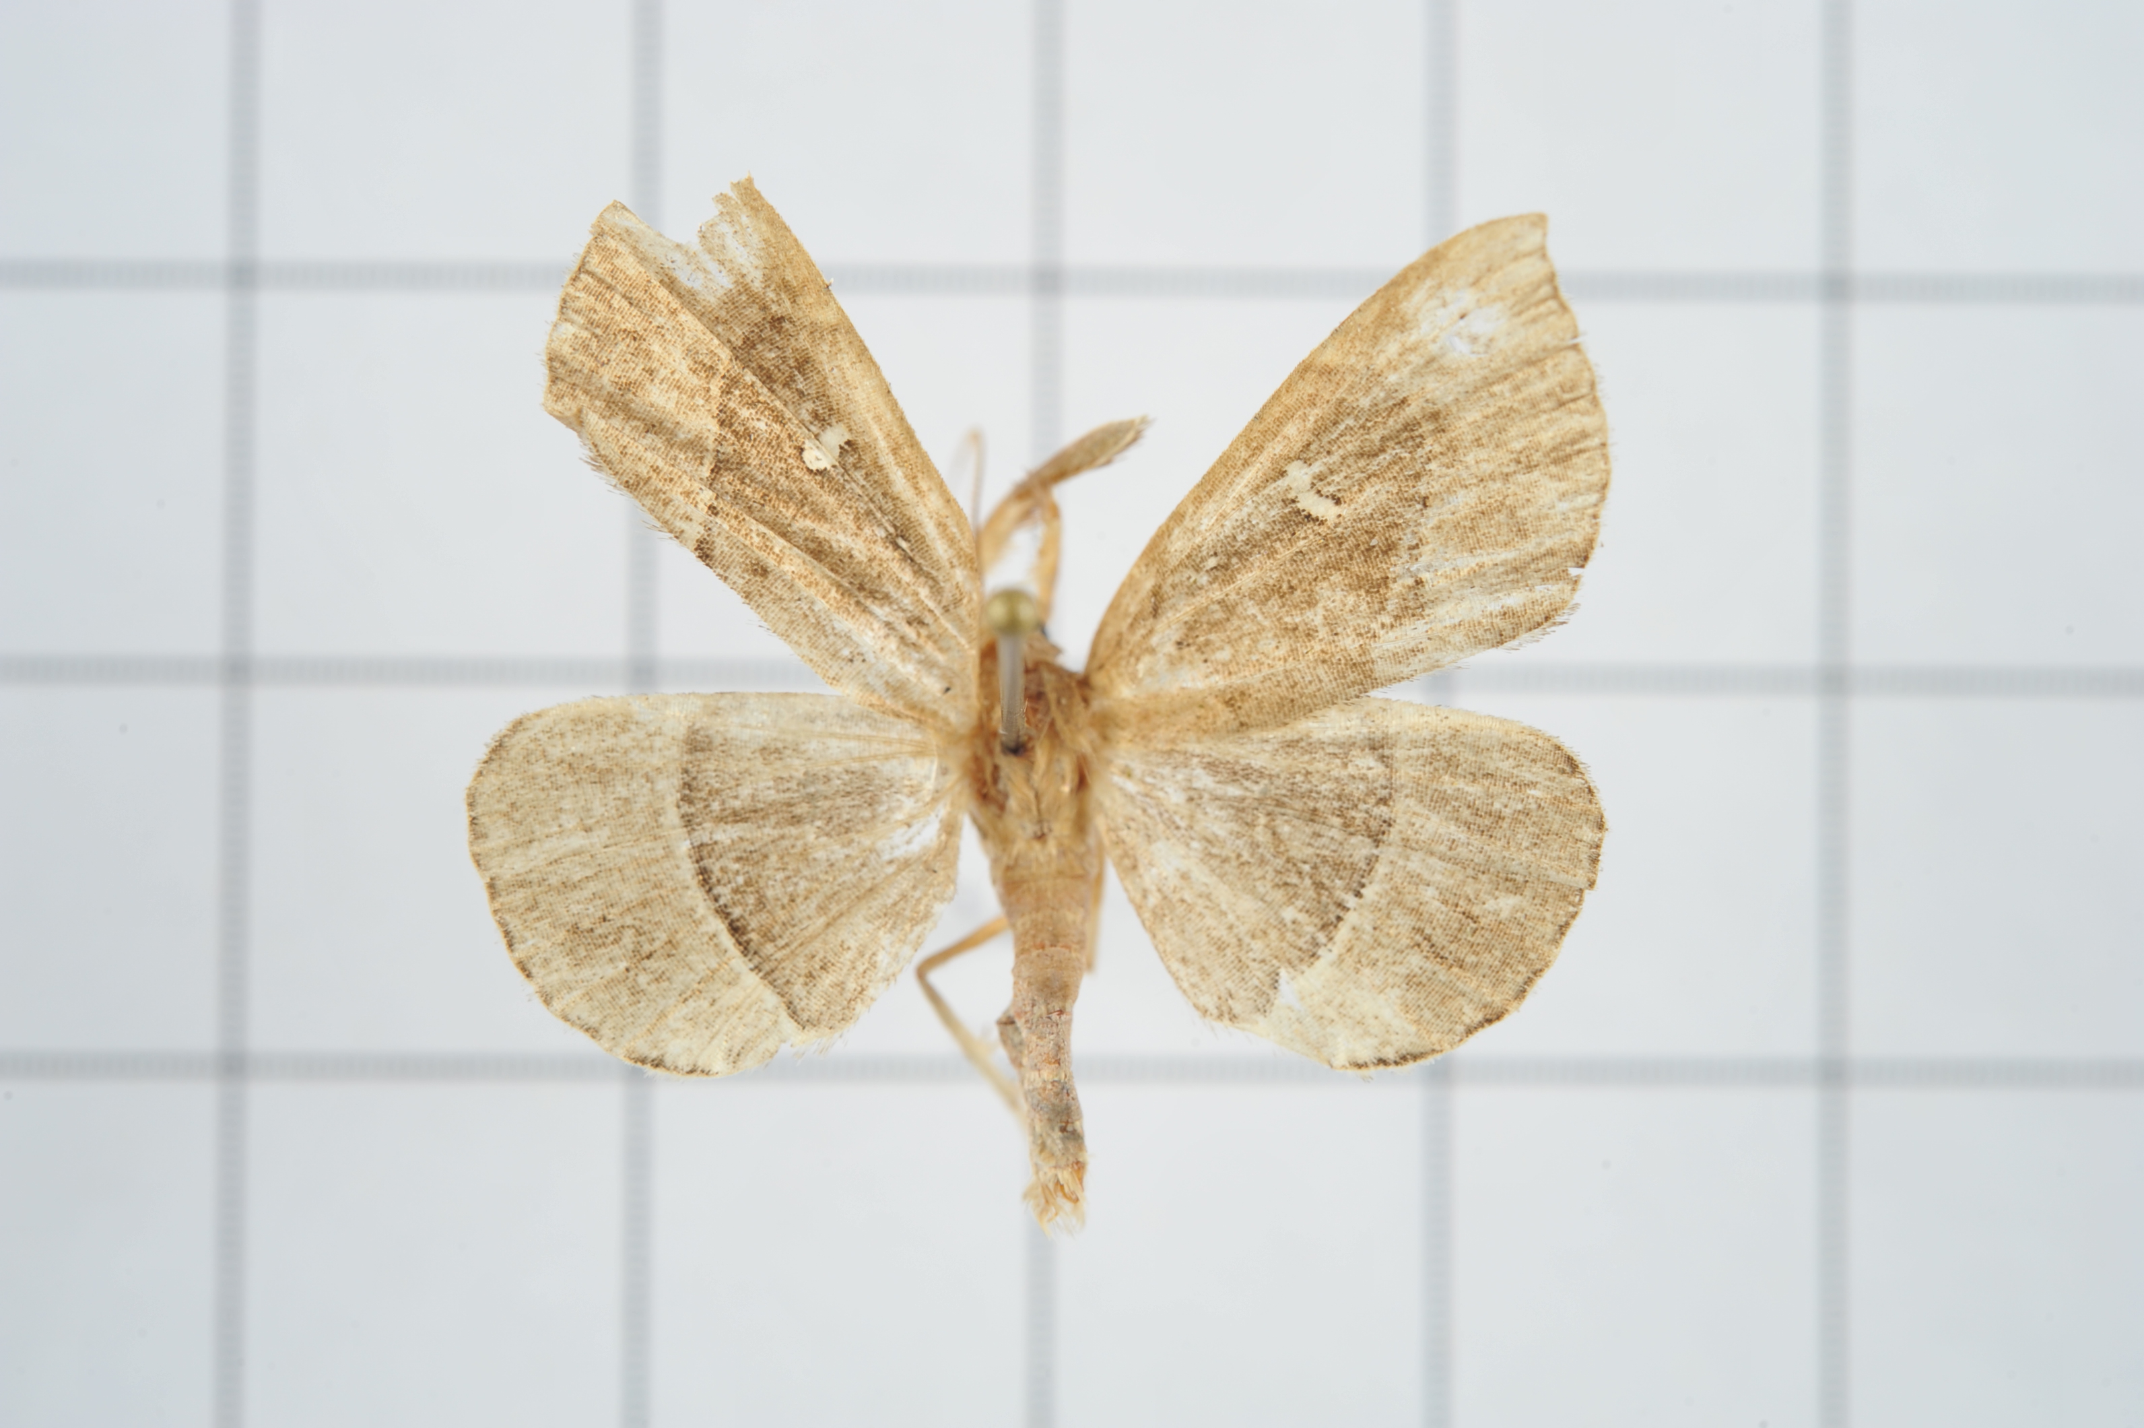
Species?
Cidariplura gladiata
